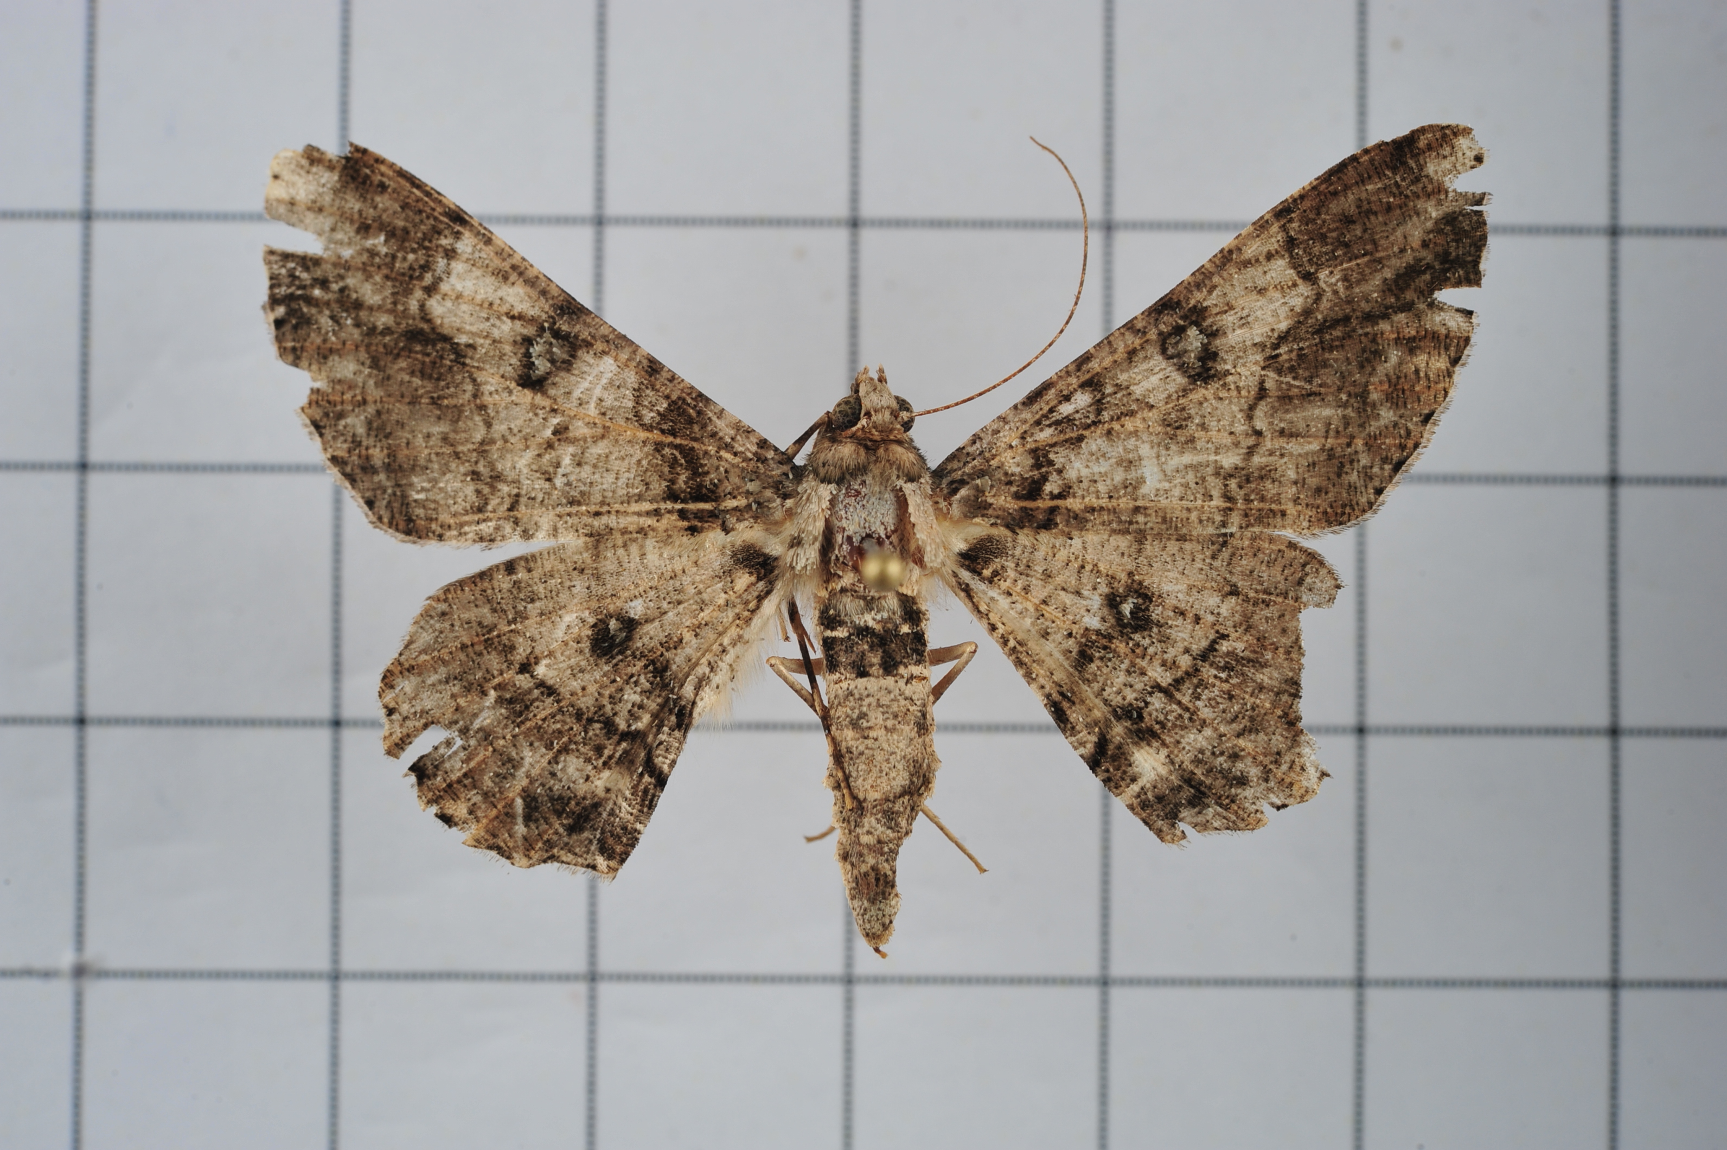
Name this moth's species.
Cleora alienaria
